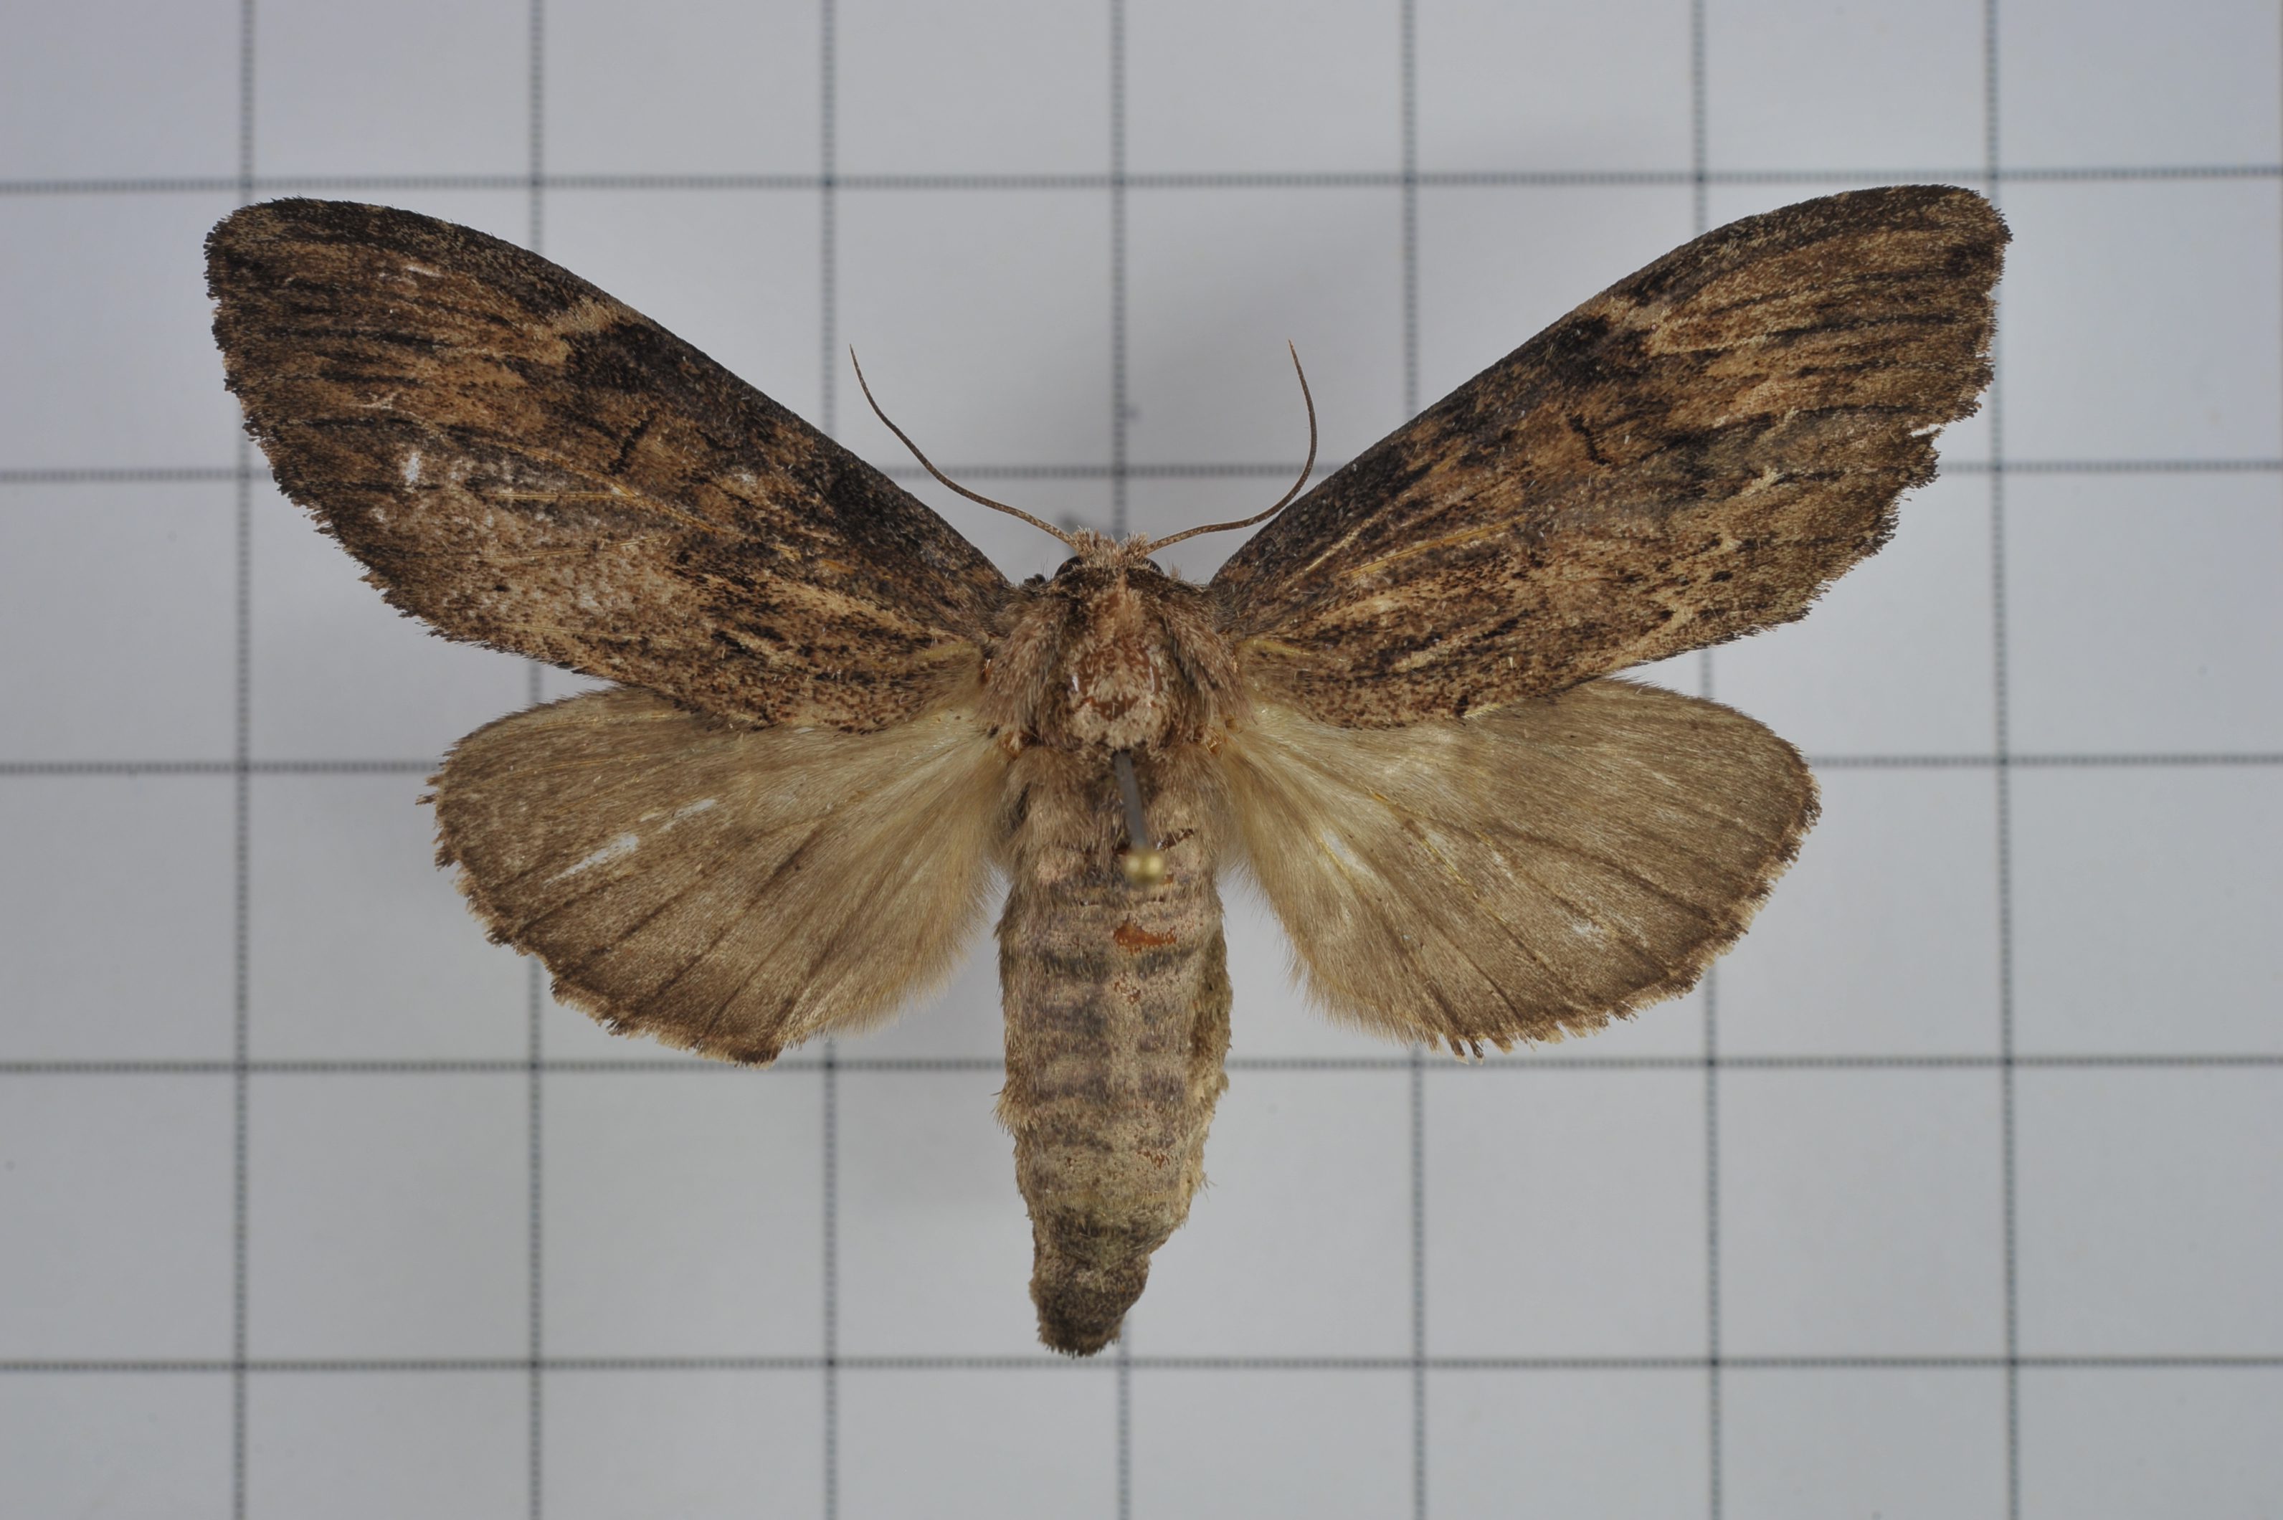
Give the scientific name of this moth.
Allodontoides tenebrosa
